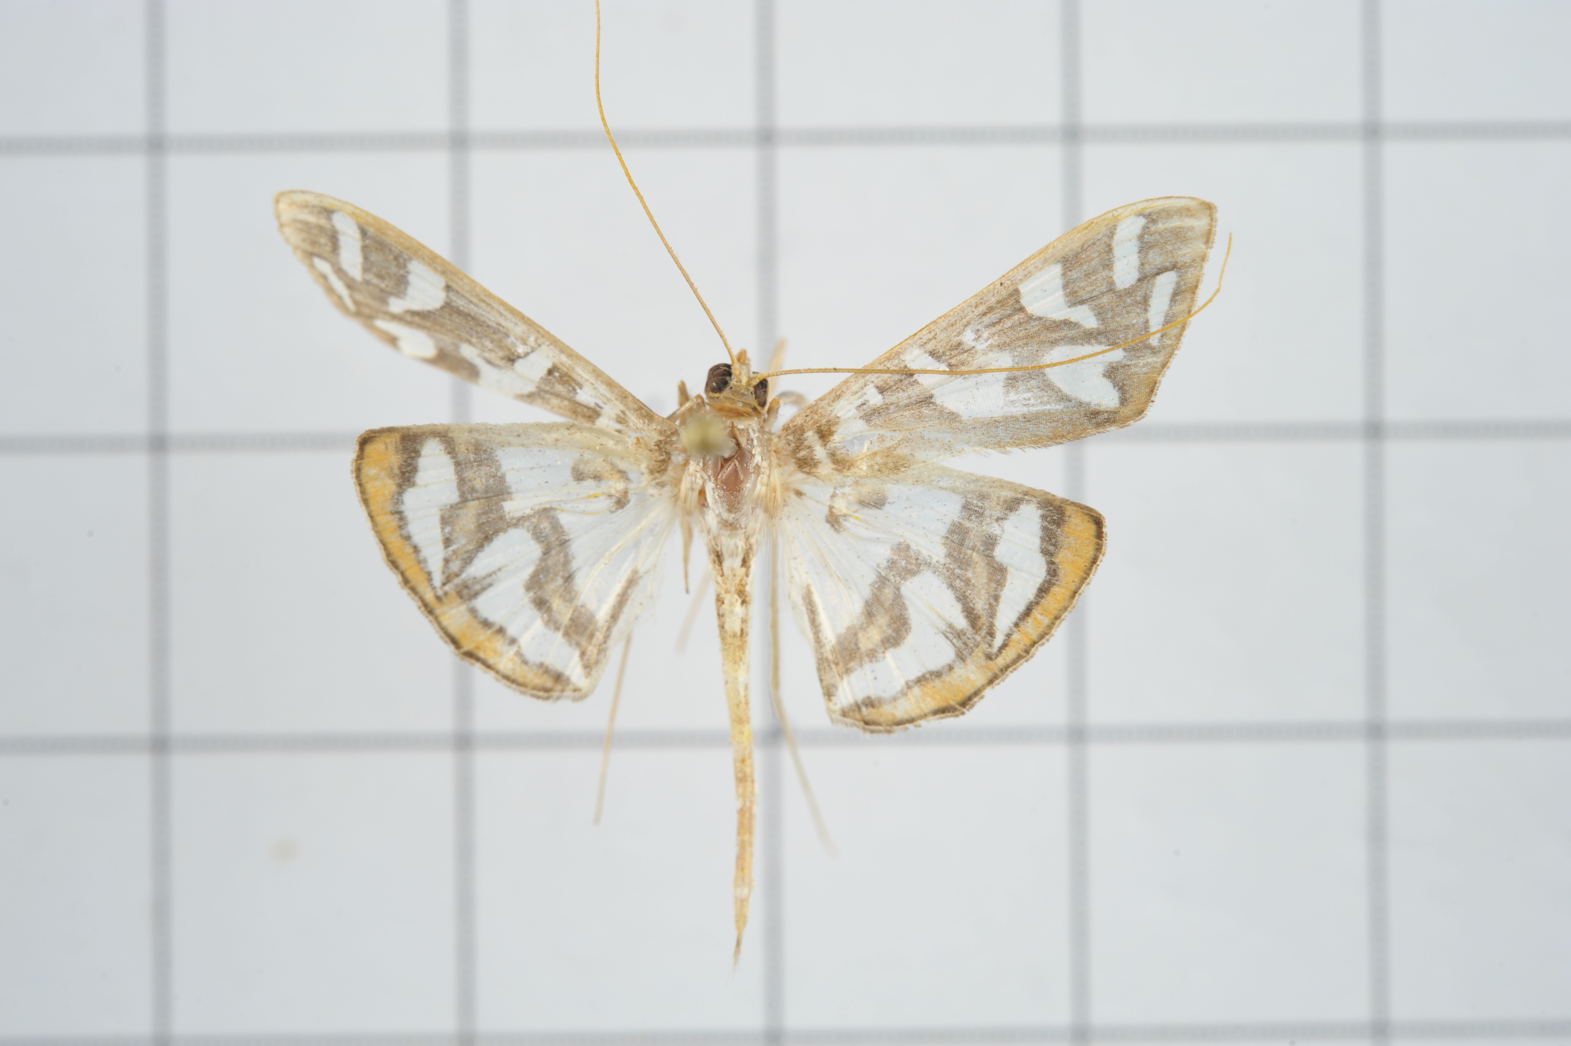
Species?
Nausinoe perspectata
